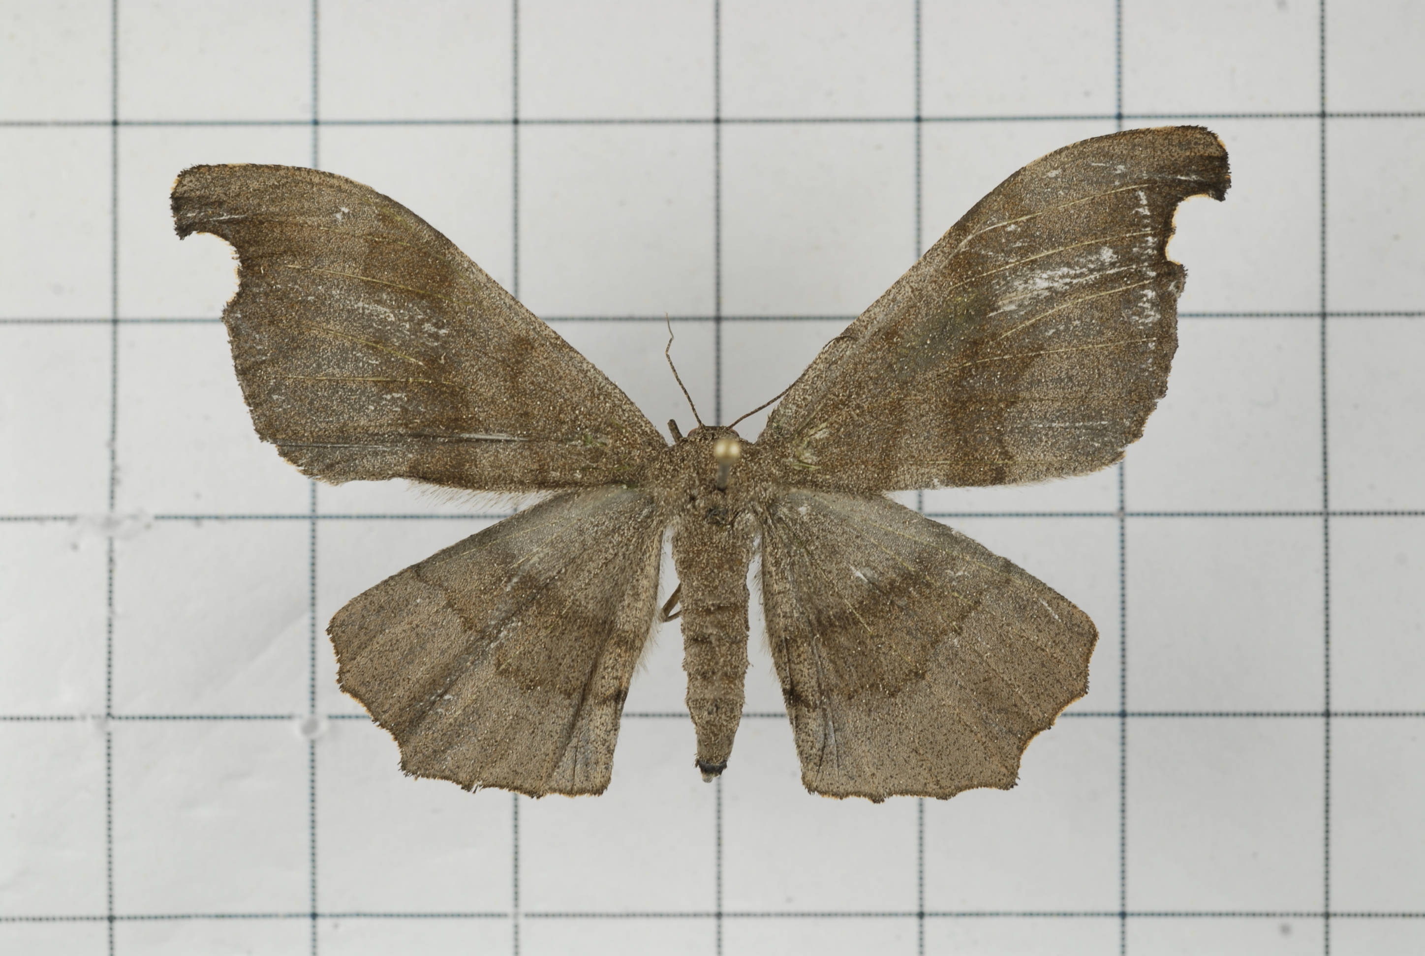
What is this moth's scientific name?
Hyposidra talaca talaca
